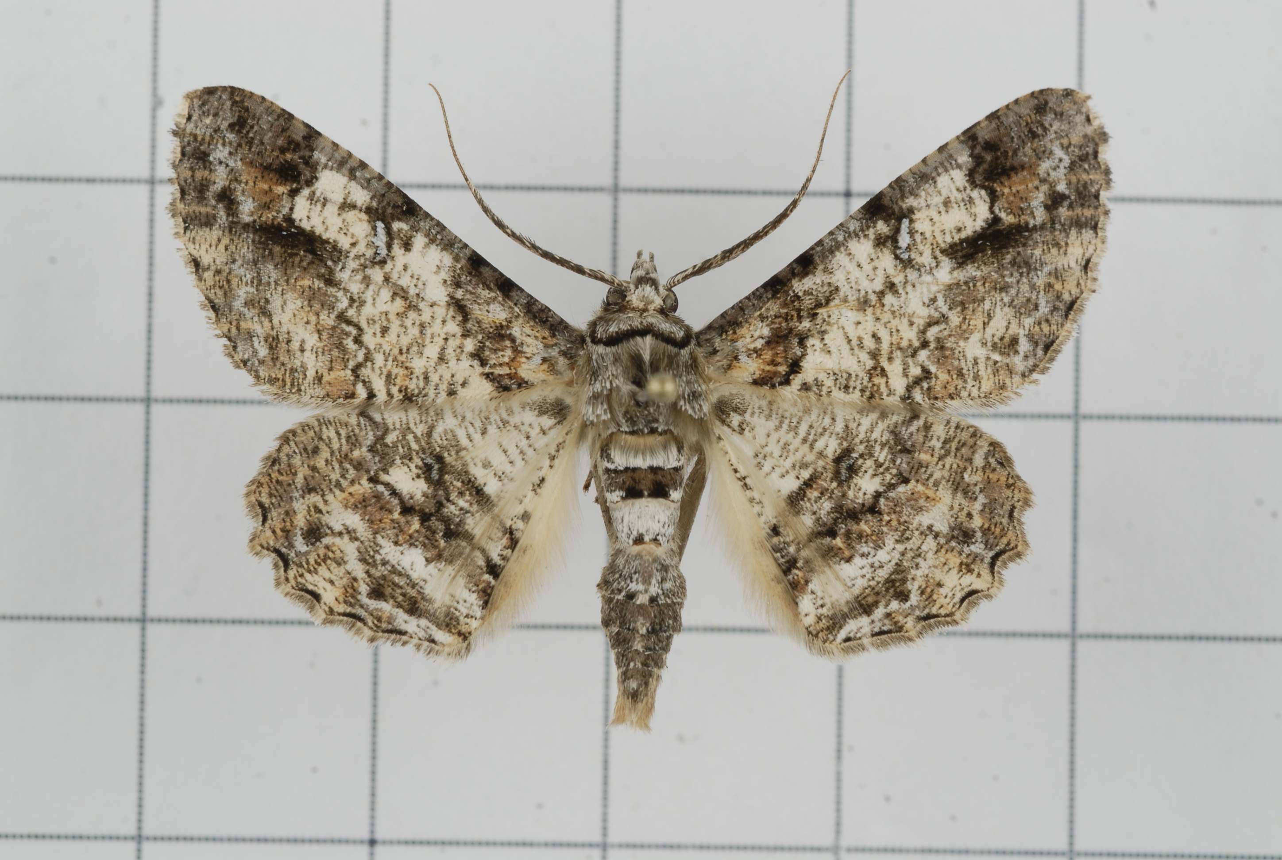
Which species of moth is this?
Cleora fraterna
